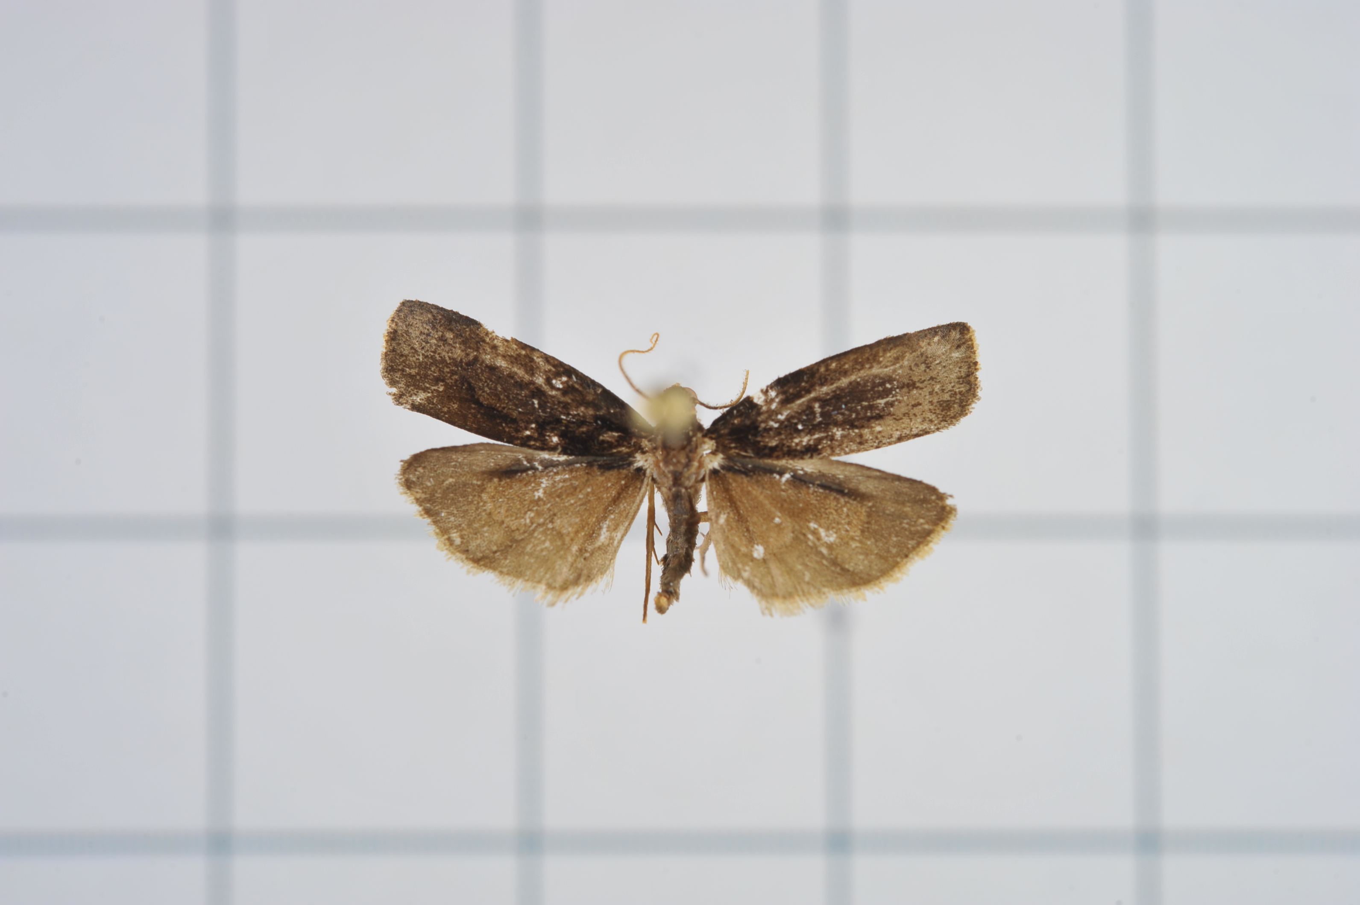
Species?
Blavia scoteola
